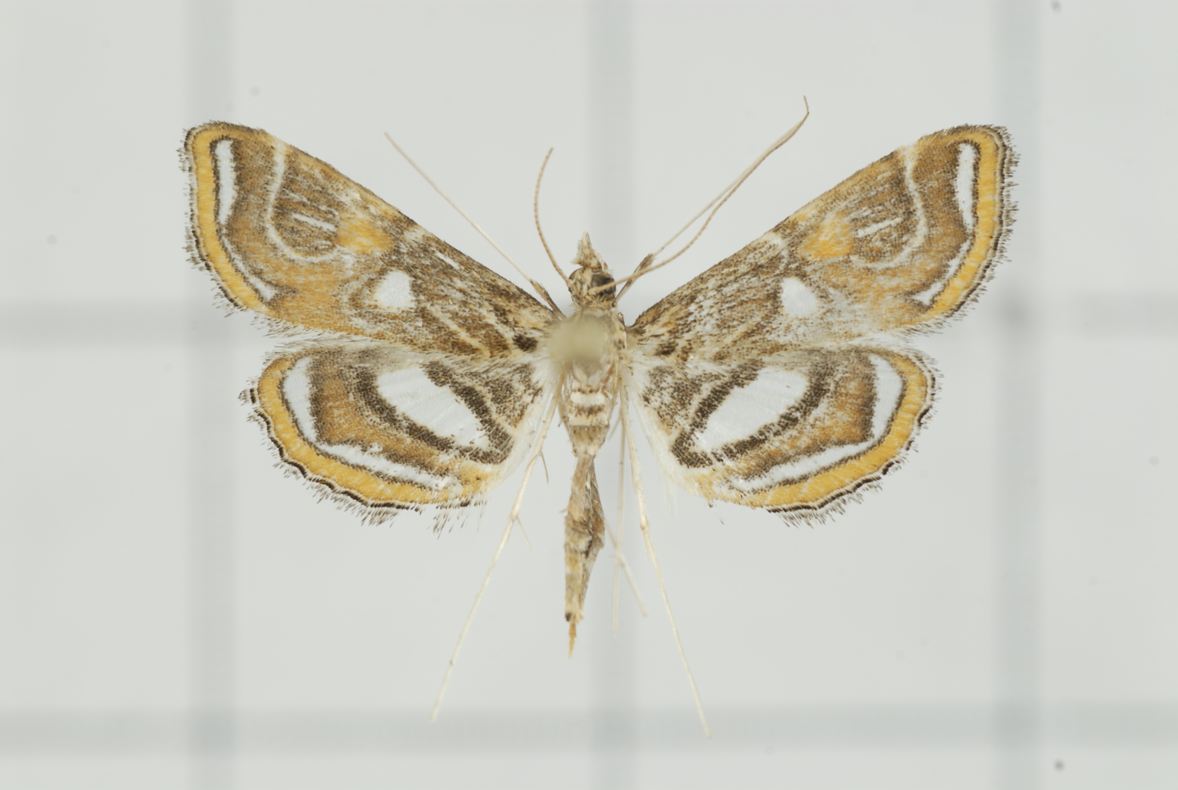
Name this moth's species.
Paracymoriza cataclystalis
